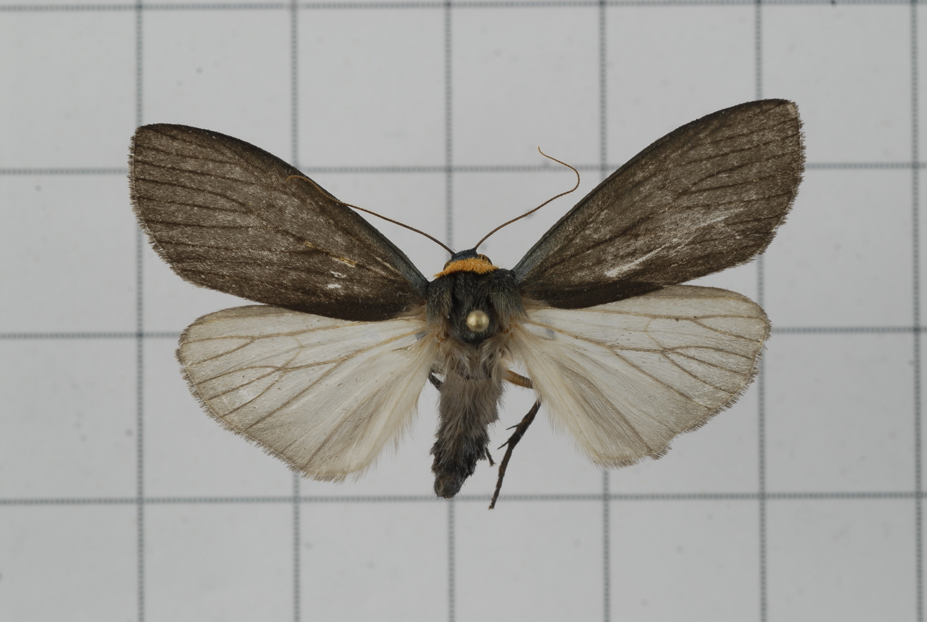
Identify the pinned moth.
Paraona staudingeri formosana
